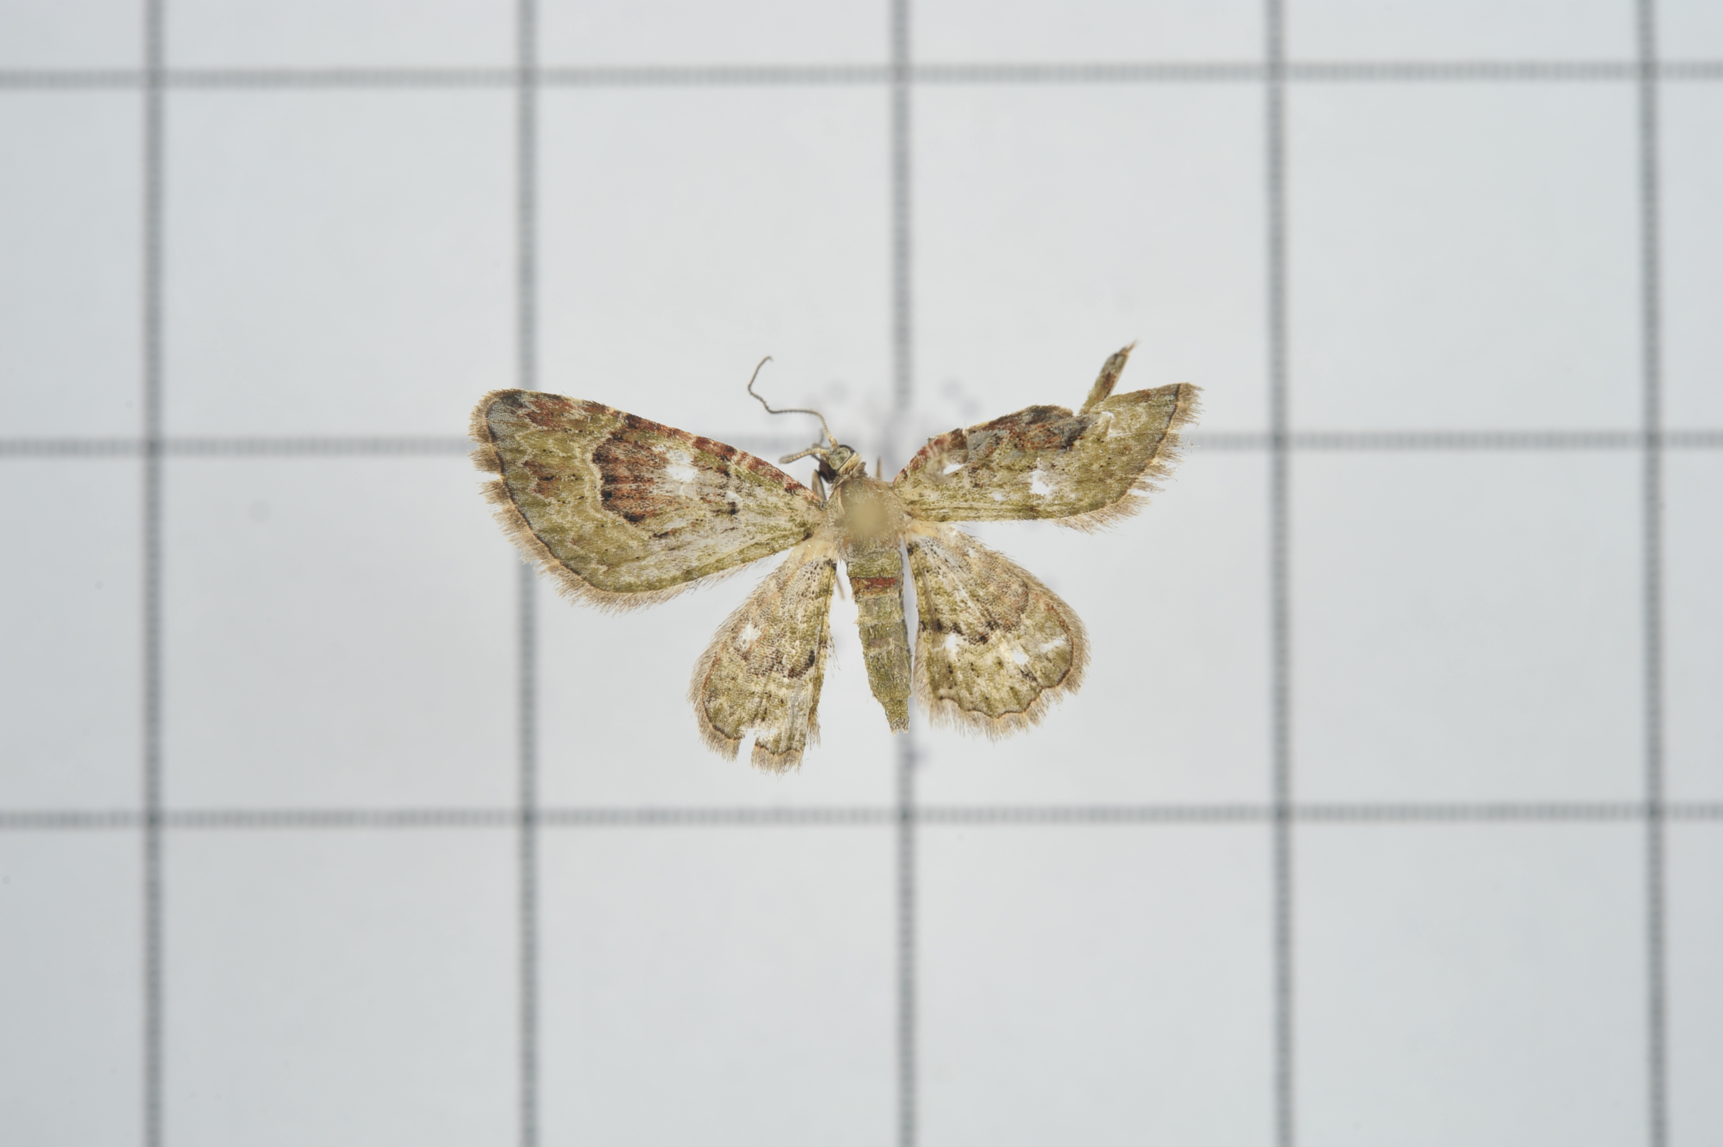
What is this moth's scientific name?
Calluga costalis
